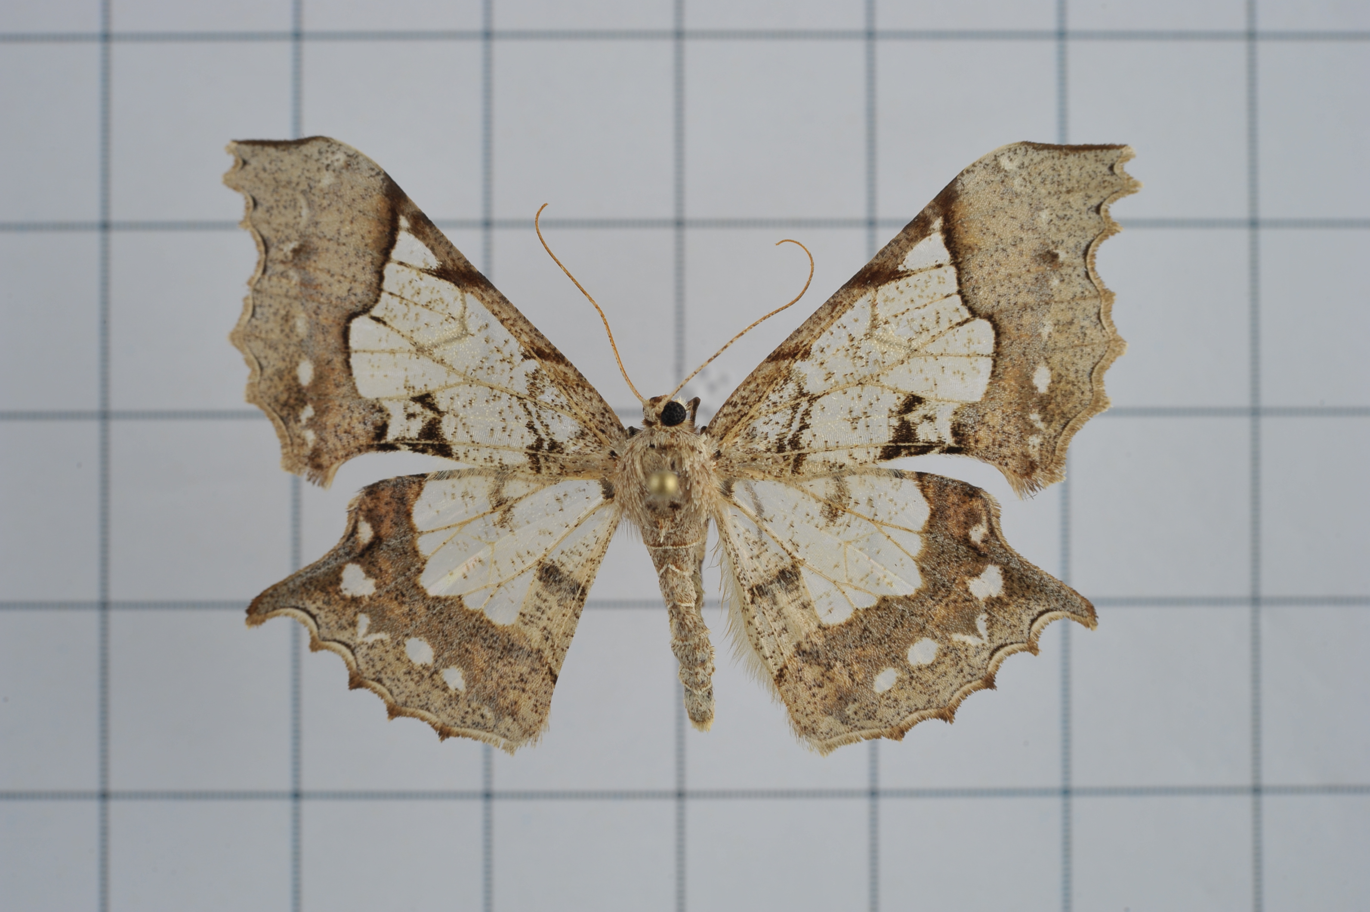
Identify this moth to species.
Krananda semihyalina
